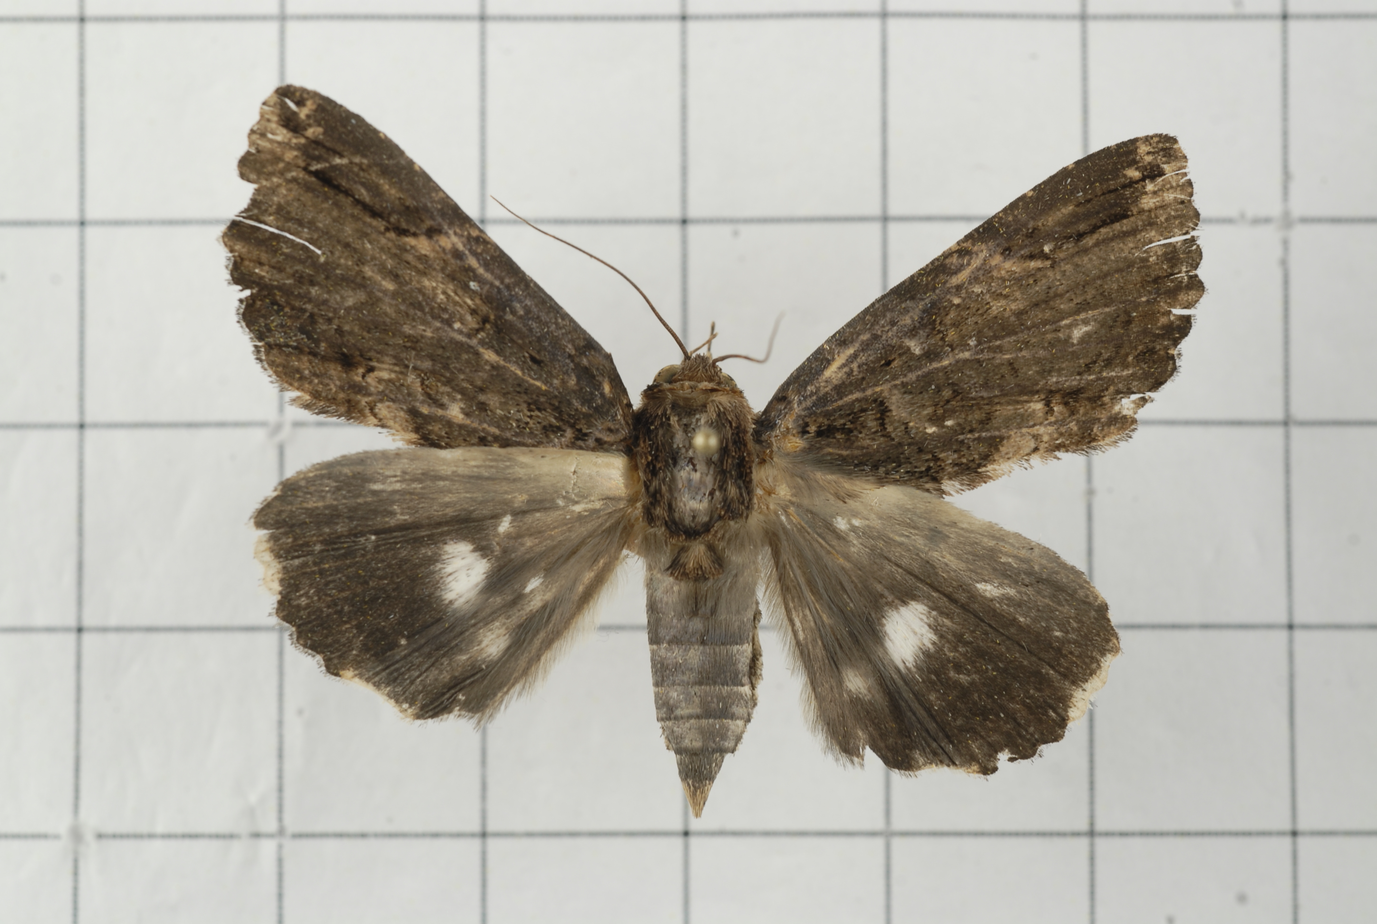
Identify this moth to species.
Ercheia cyllaria
